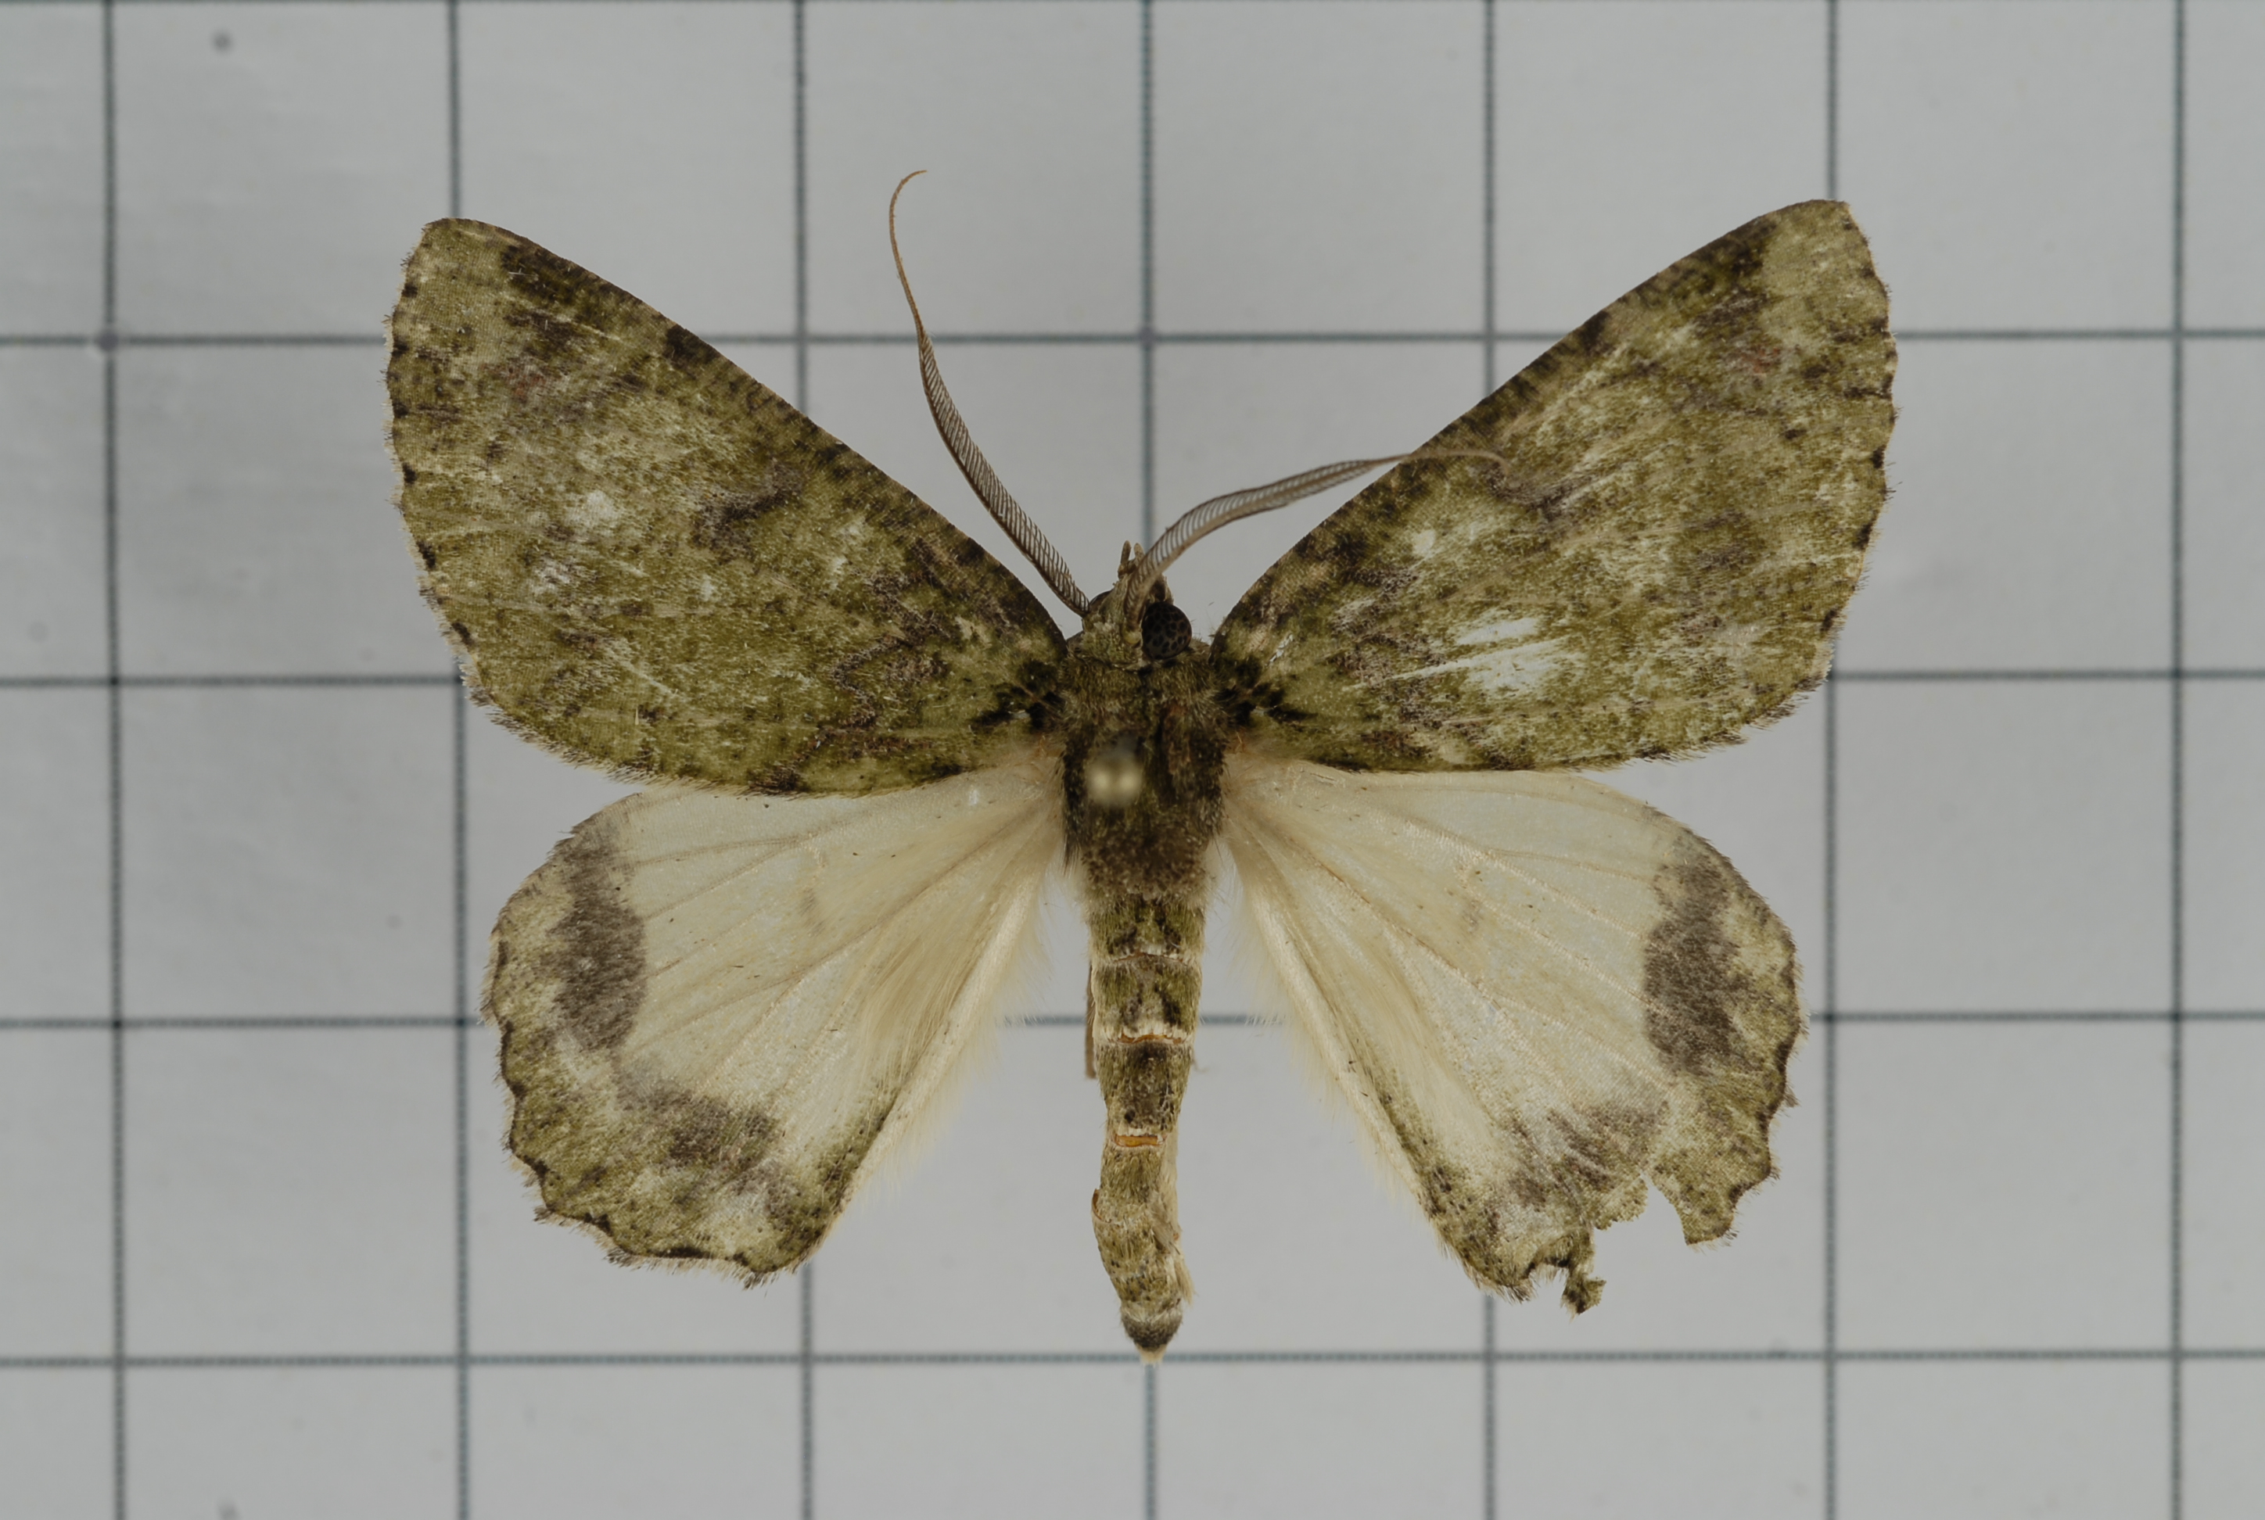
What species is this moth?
Dindica taiwana
